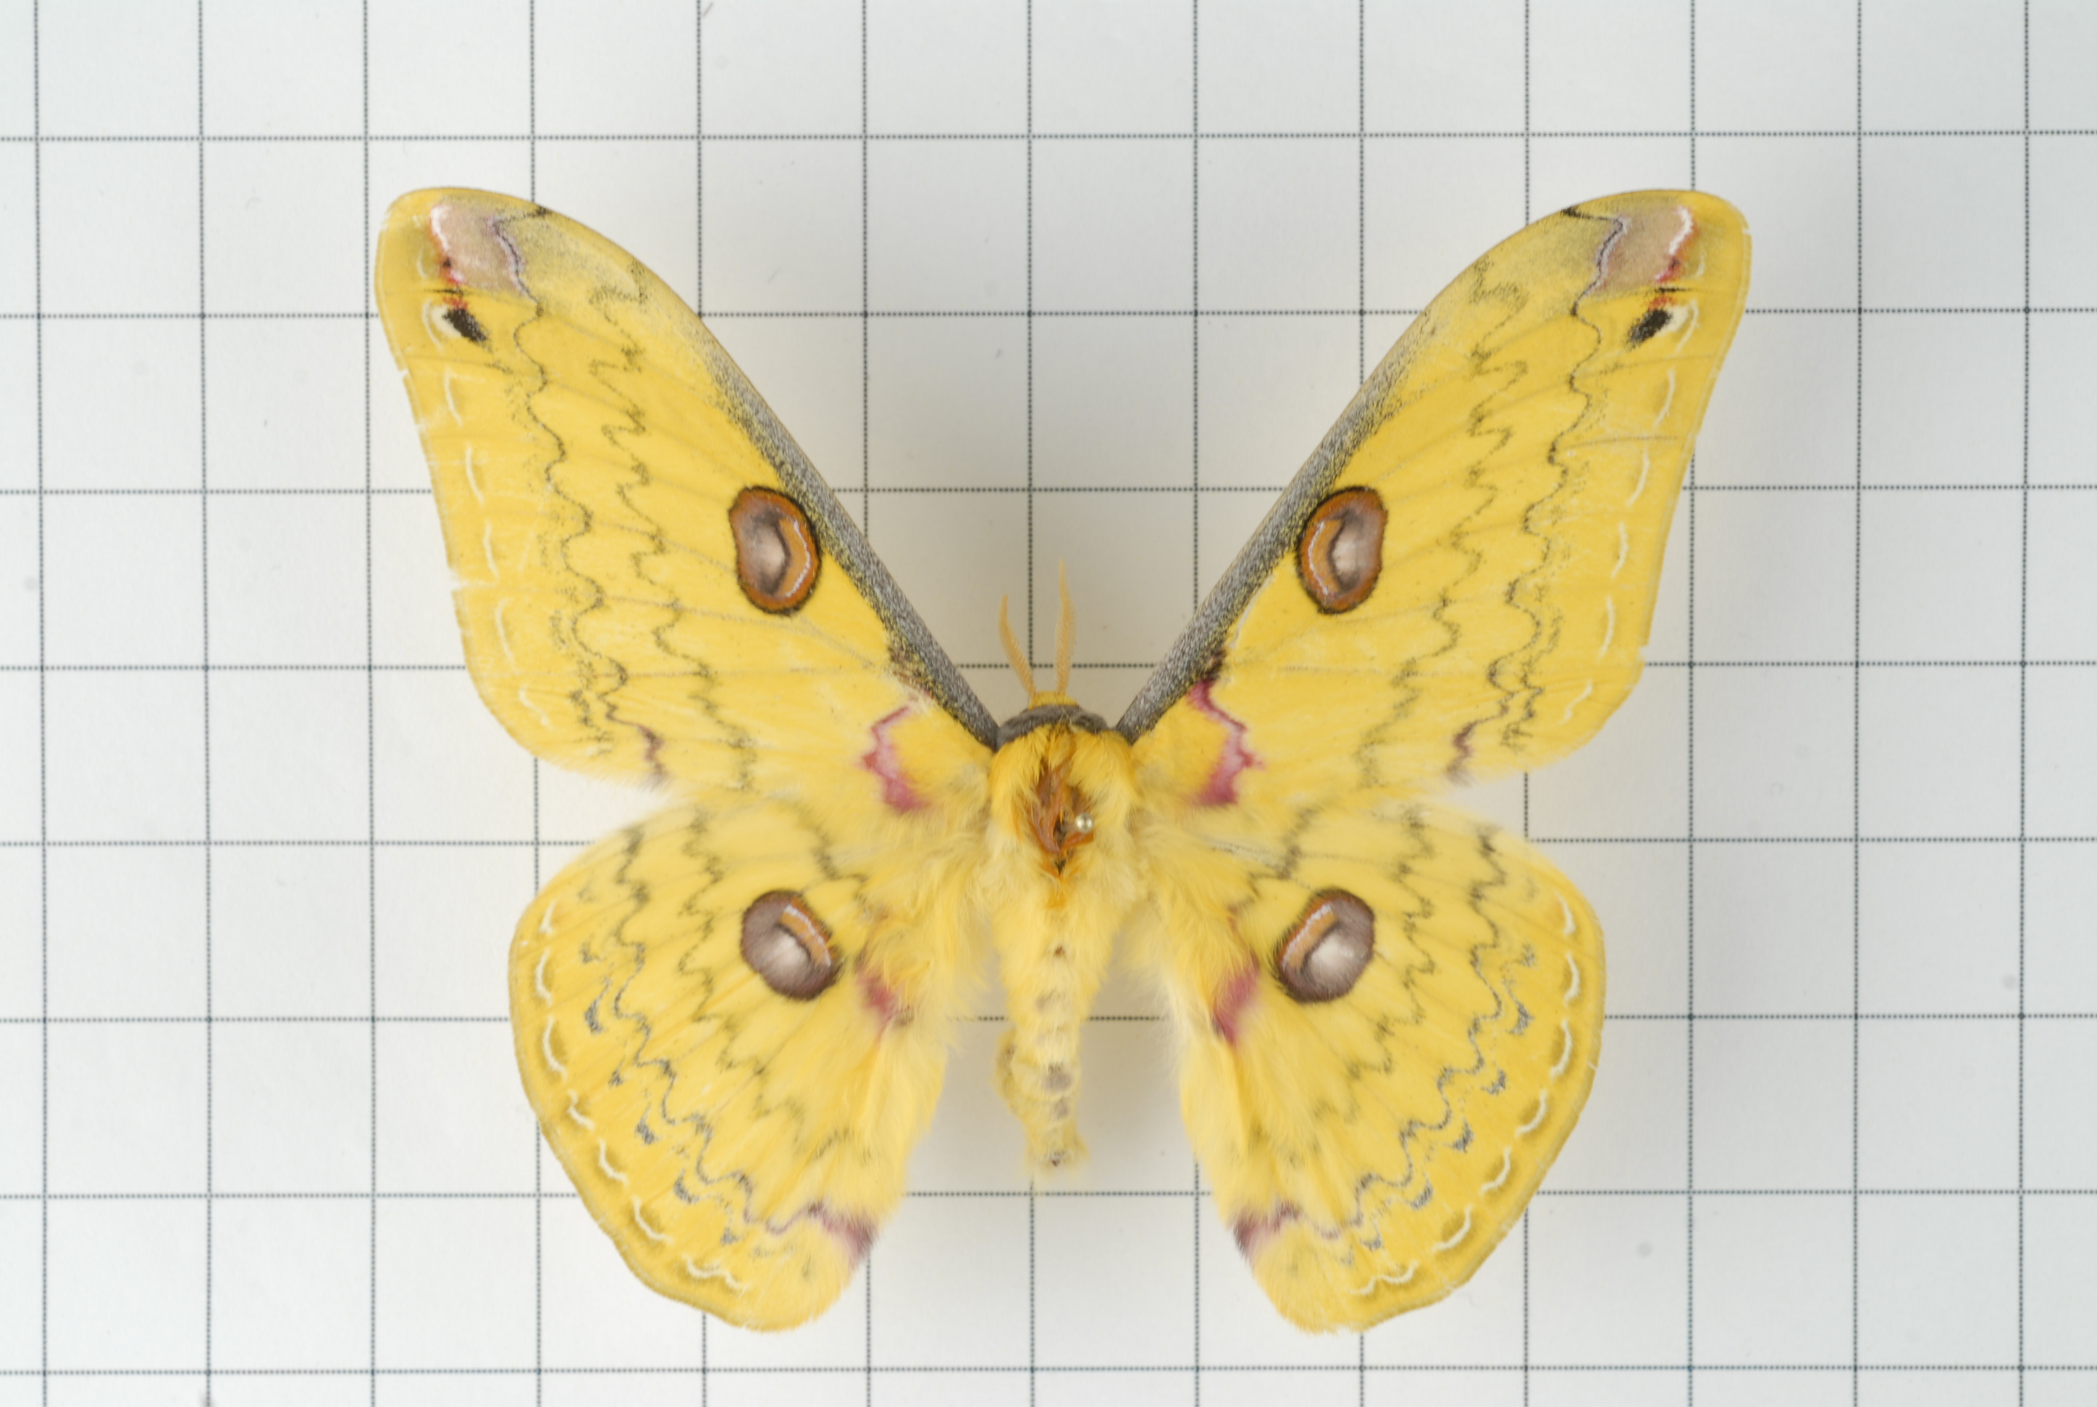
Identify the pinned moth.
Loepa formosensis
